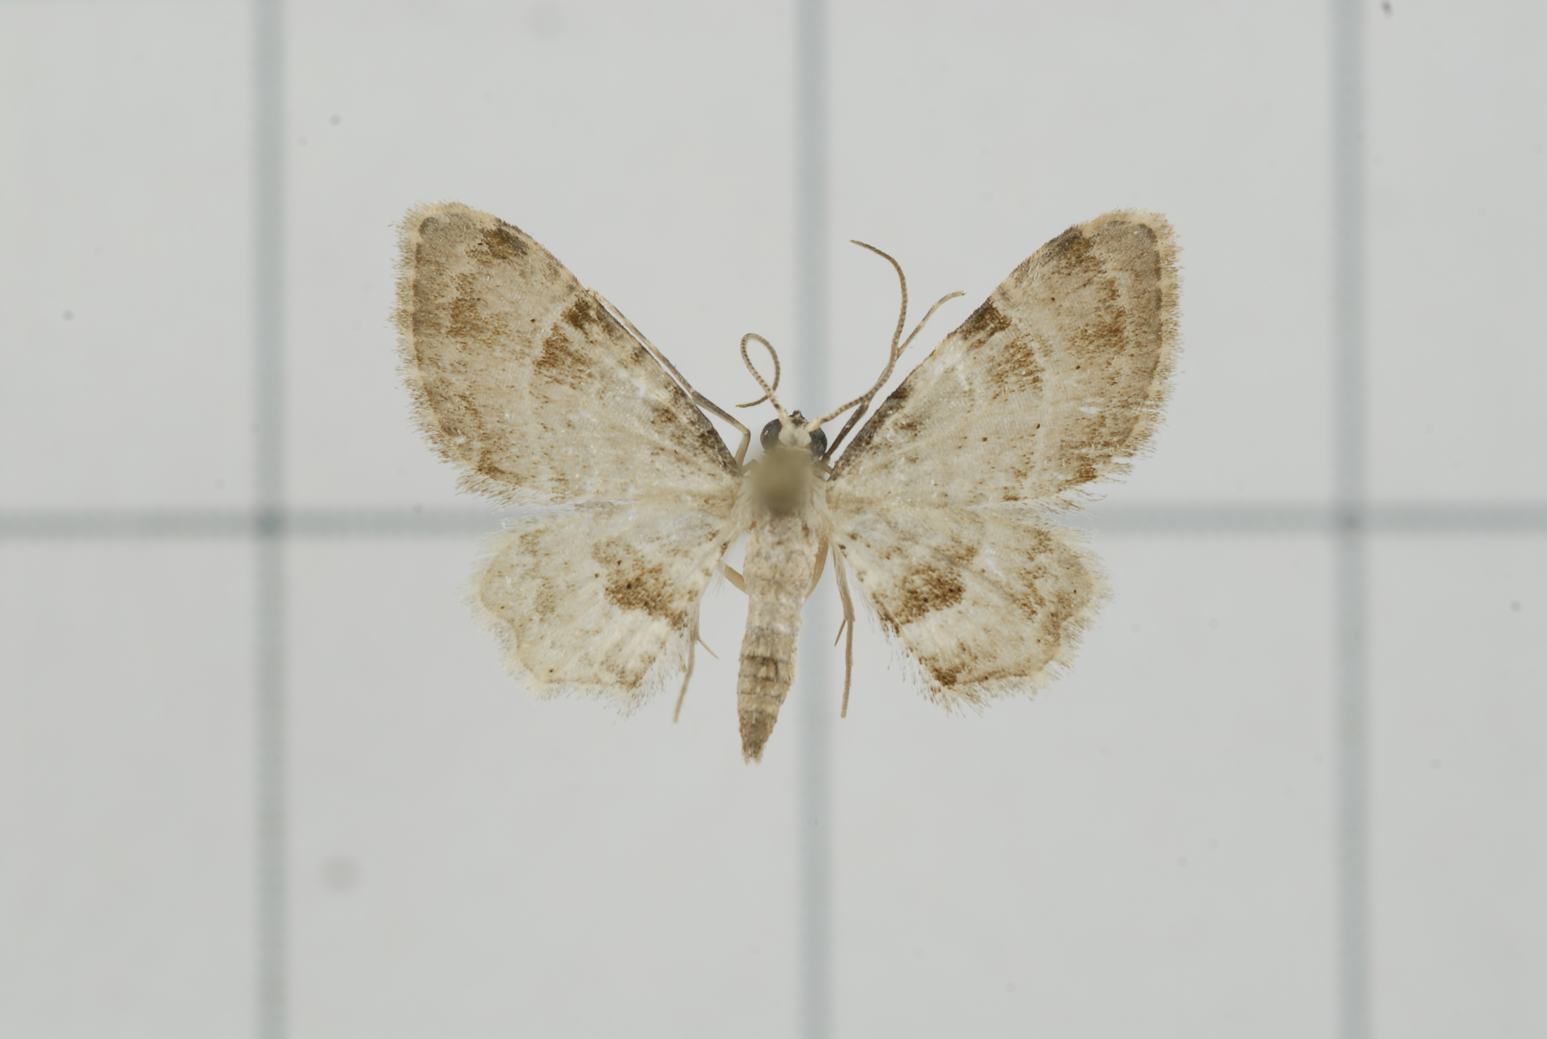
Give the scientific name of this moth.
Bosara kadooriensis
